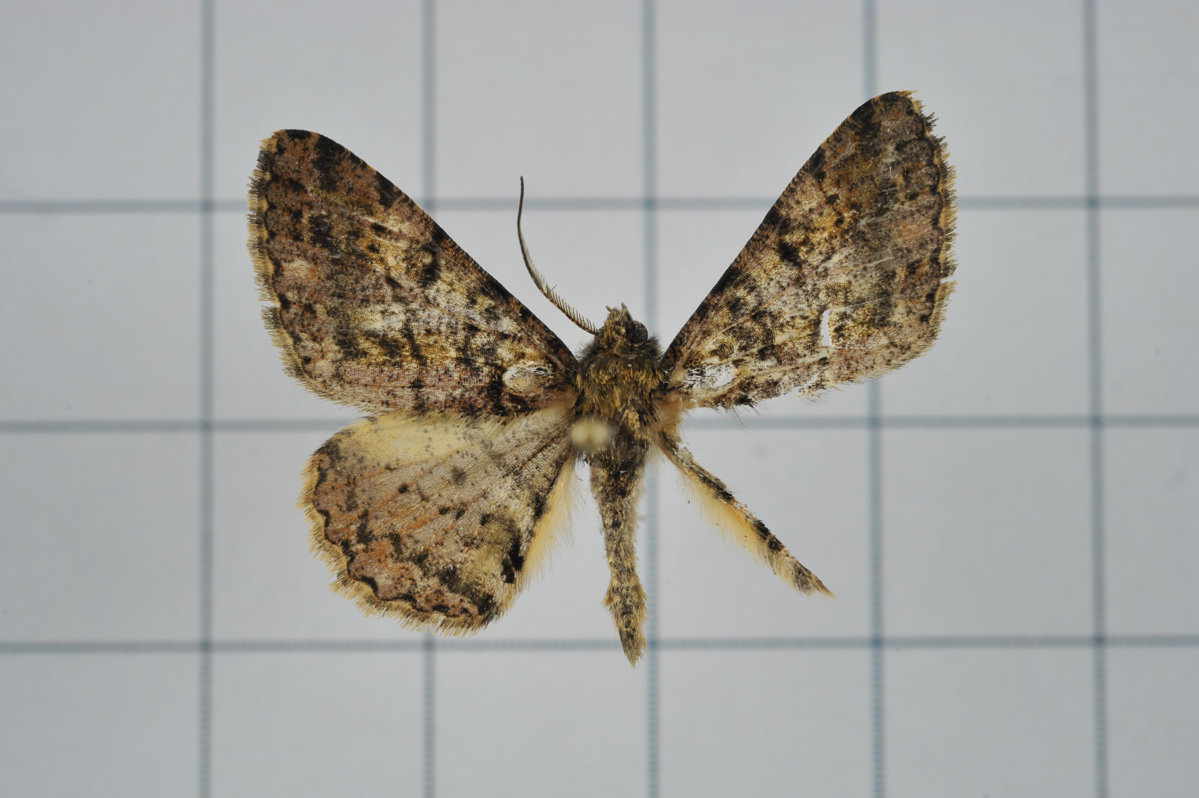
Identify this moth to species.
Alcis taiwanovariegata
